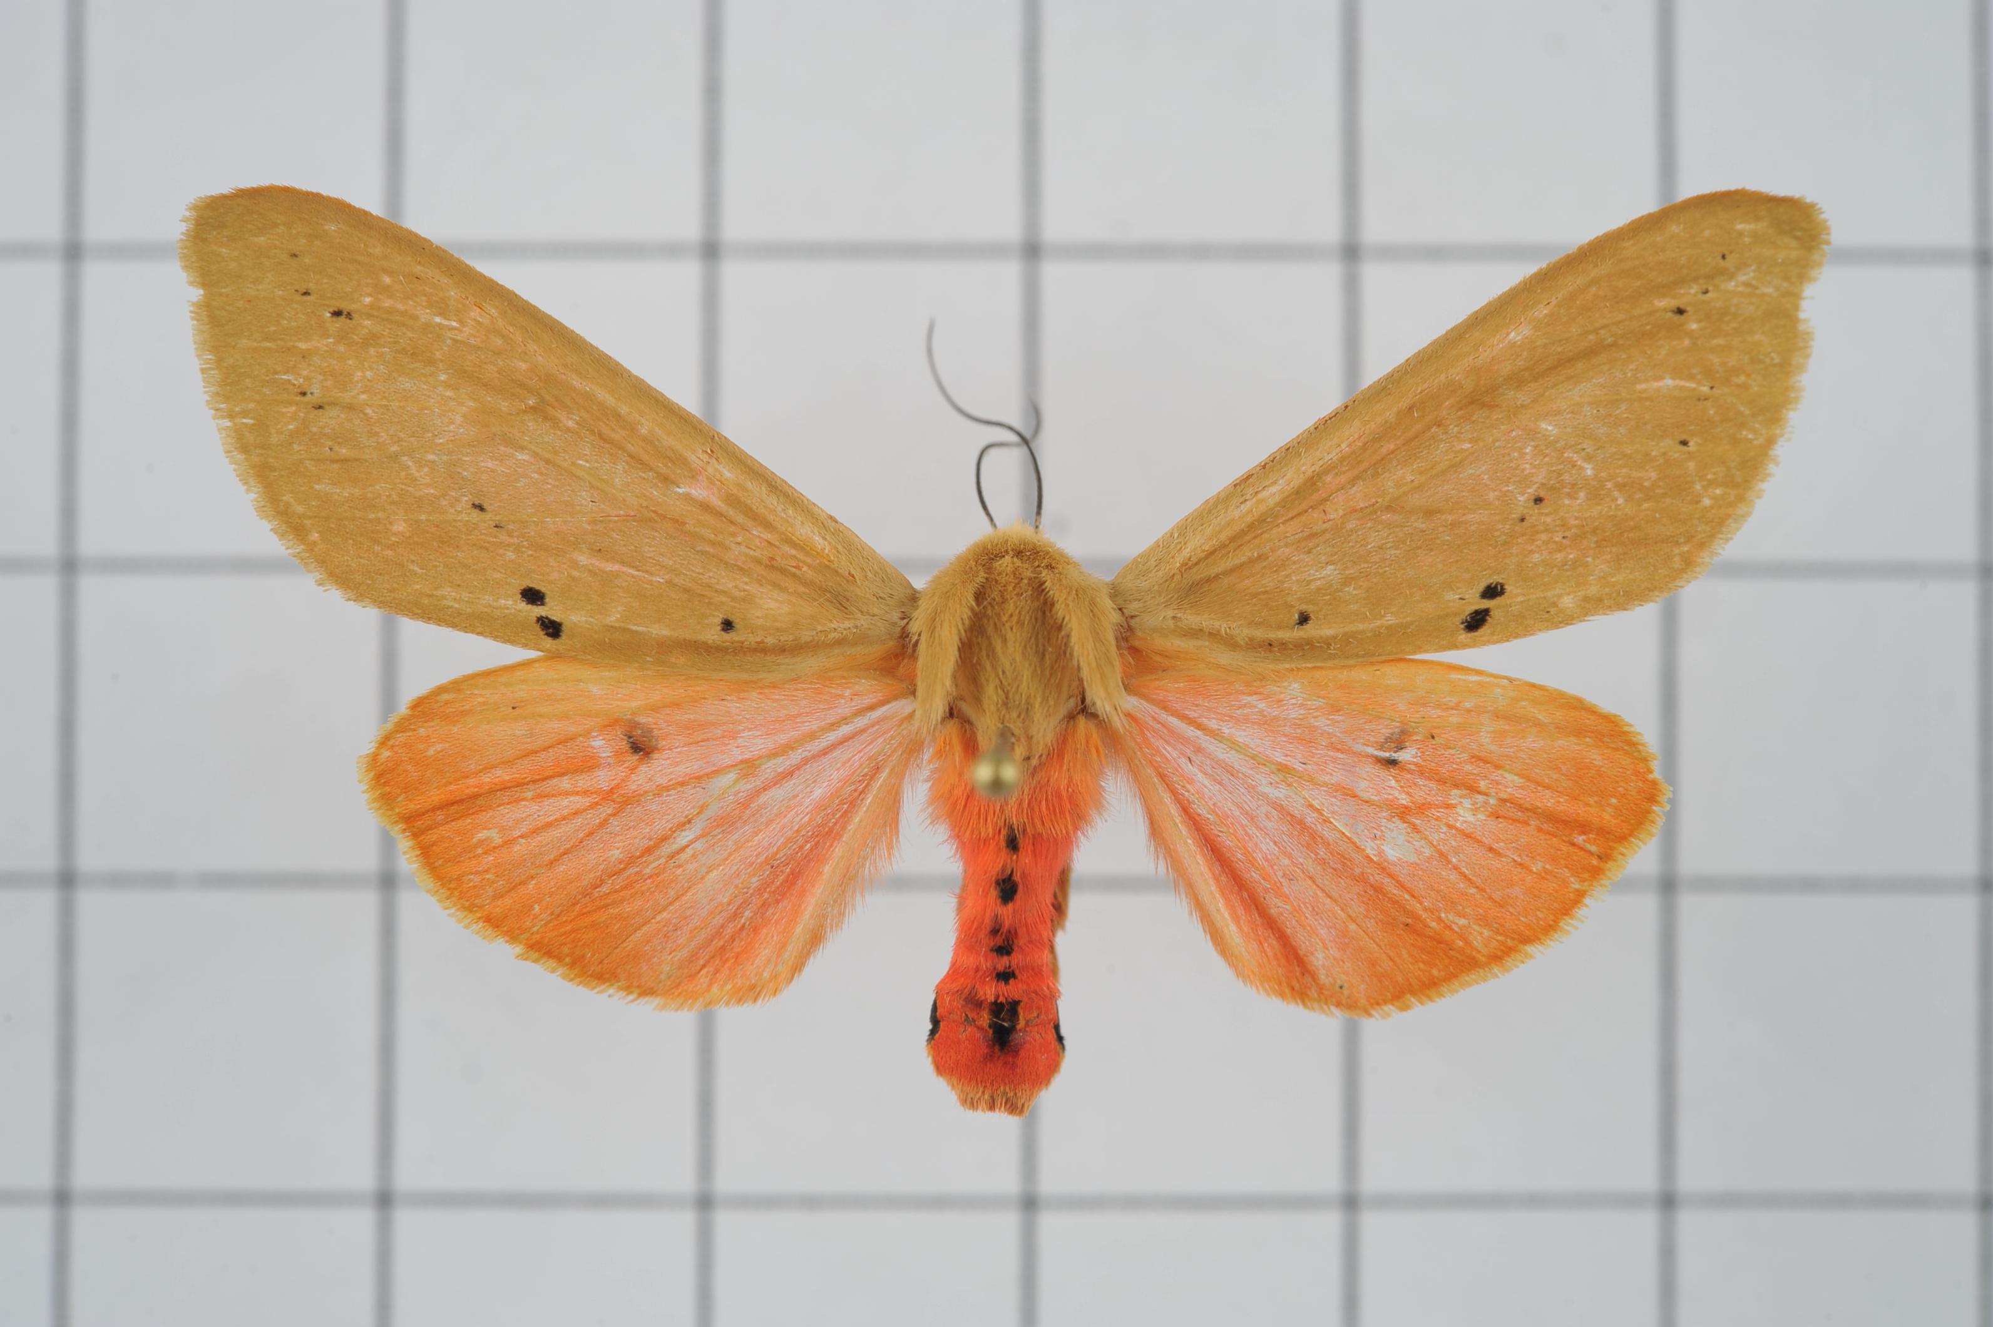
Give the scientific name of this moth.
Spilarctia wilemani
